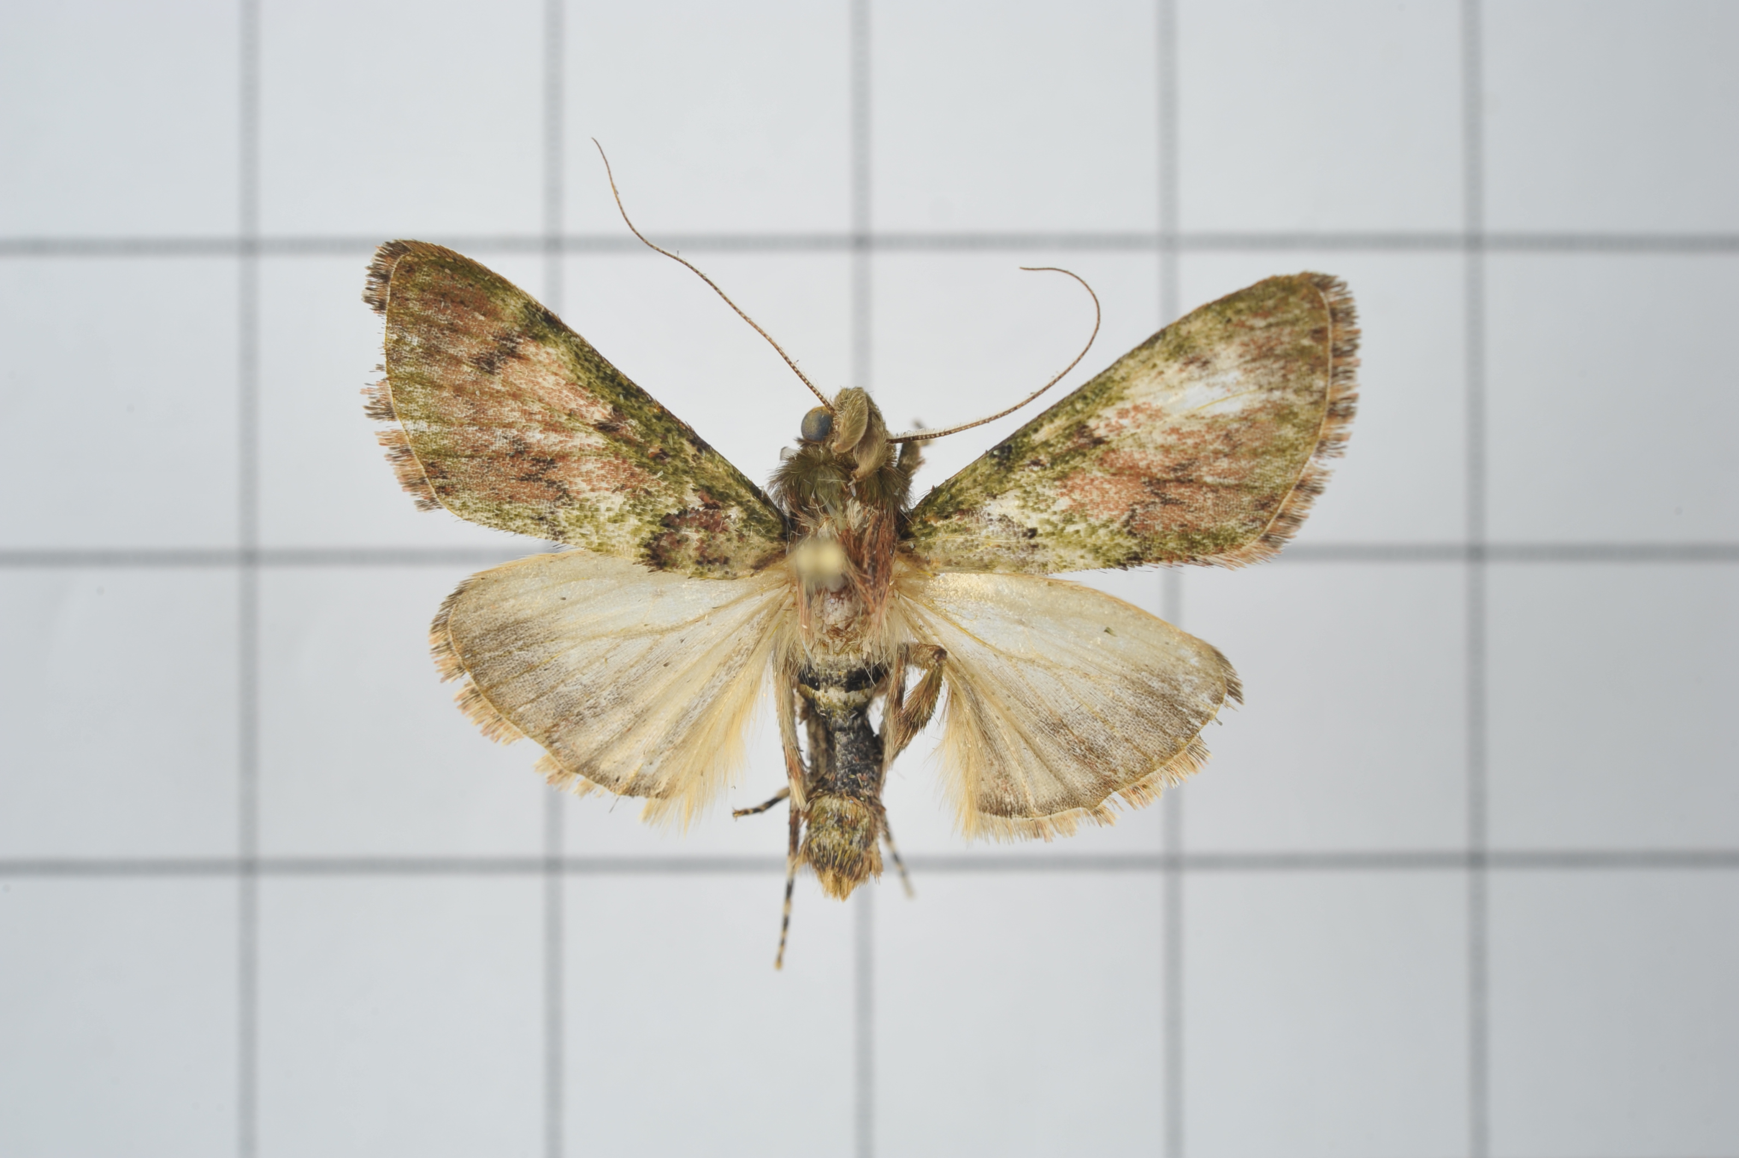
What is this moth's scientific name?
Teliphasa nubilosa
